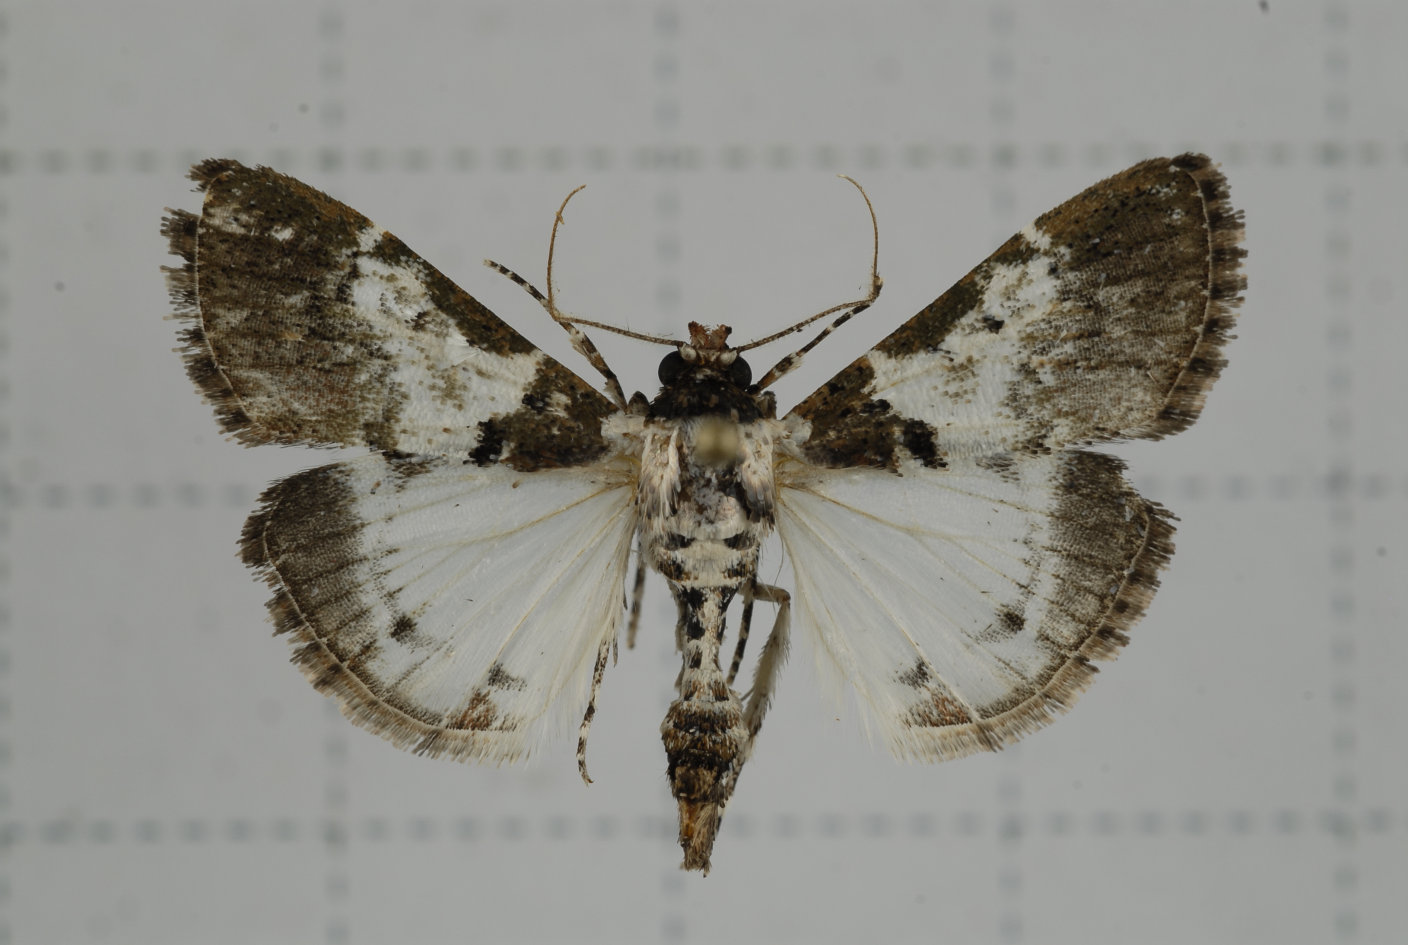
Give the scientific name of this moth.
Termioptycha margarita
